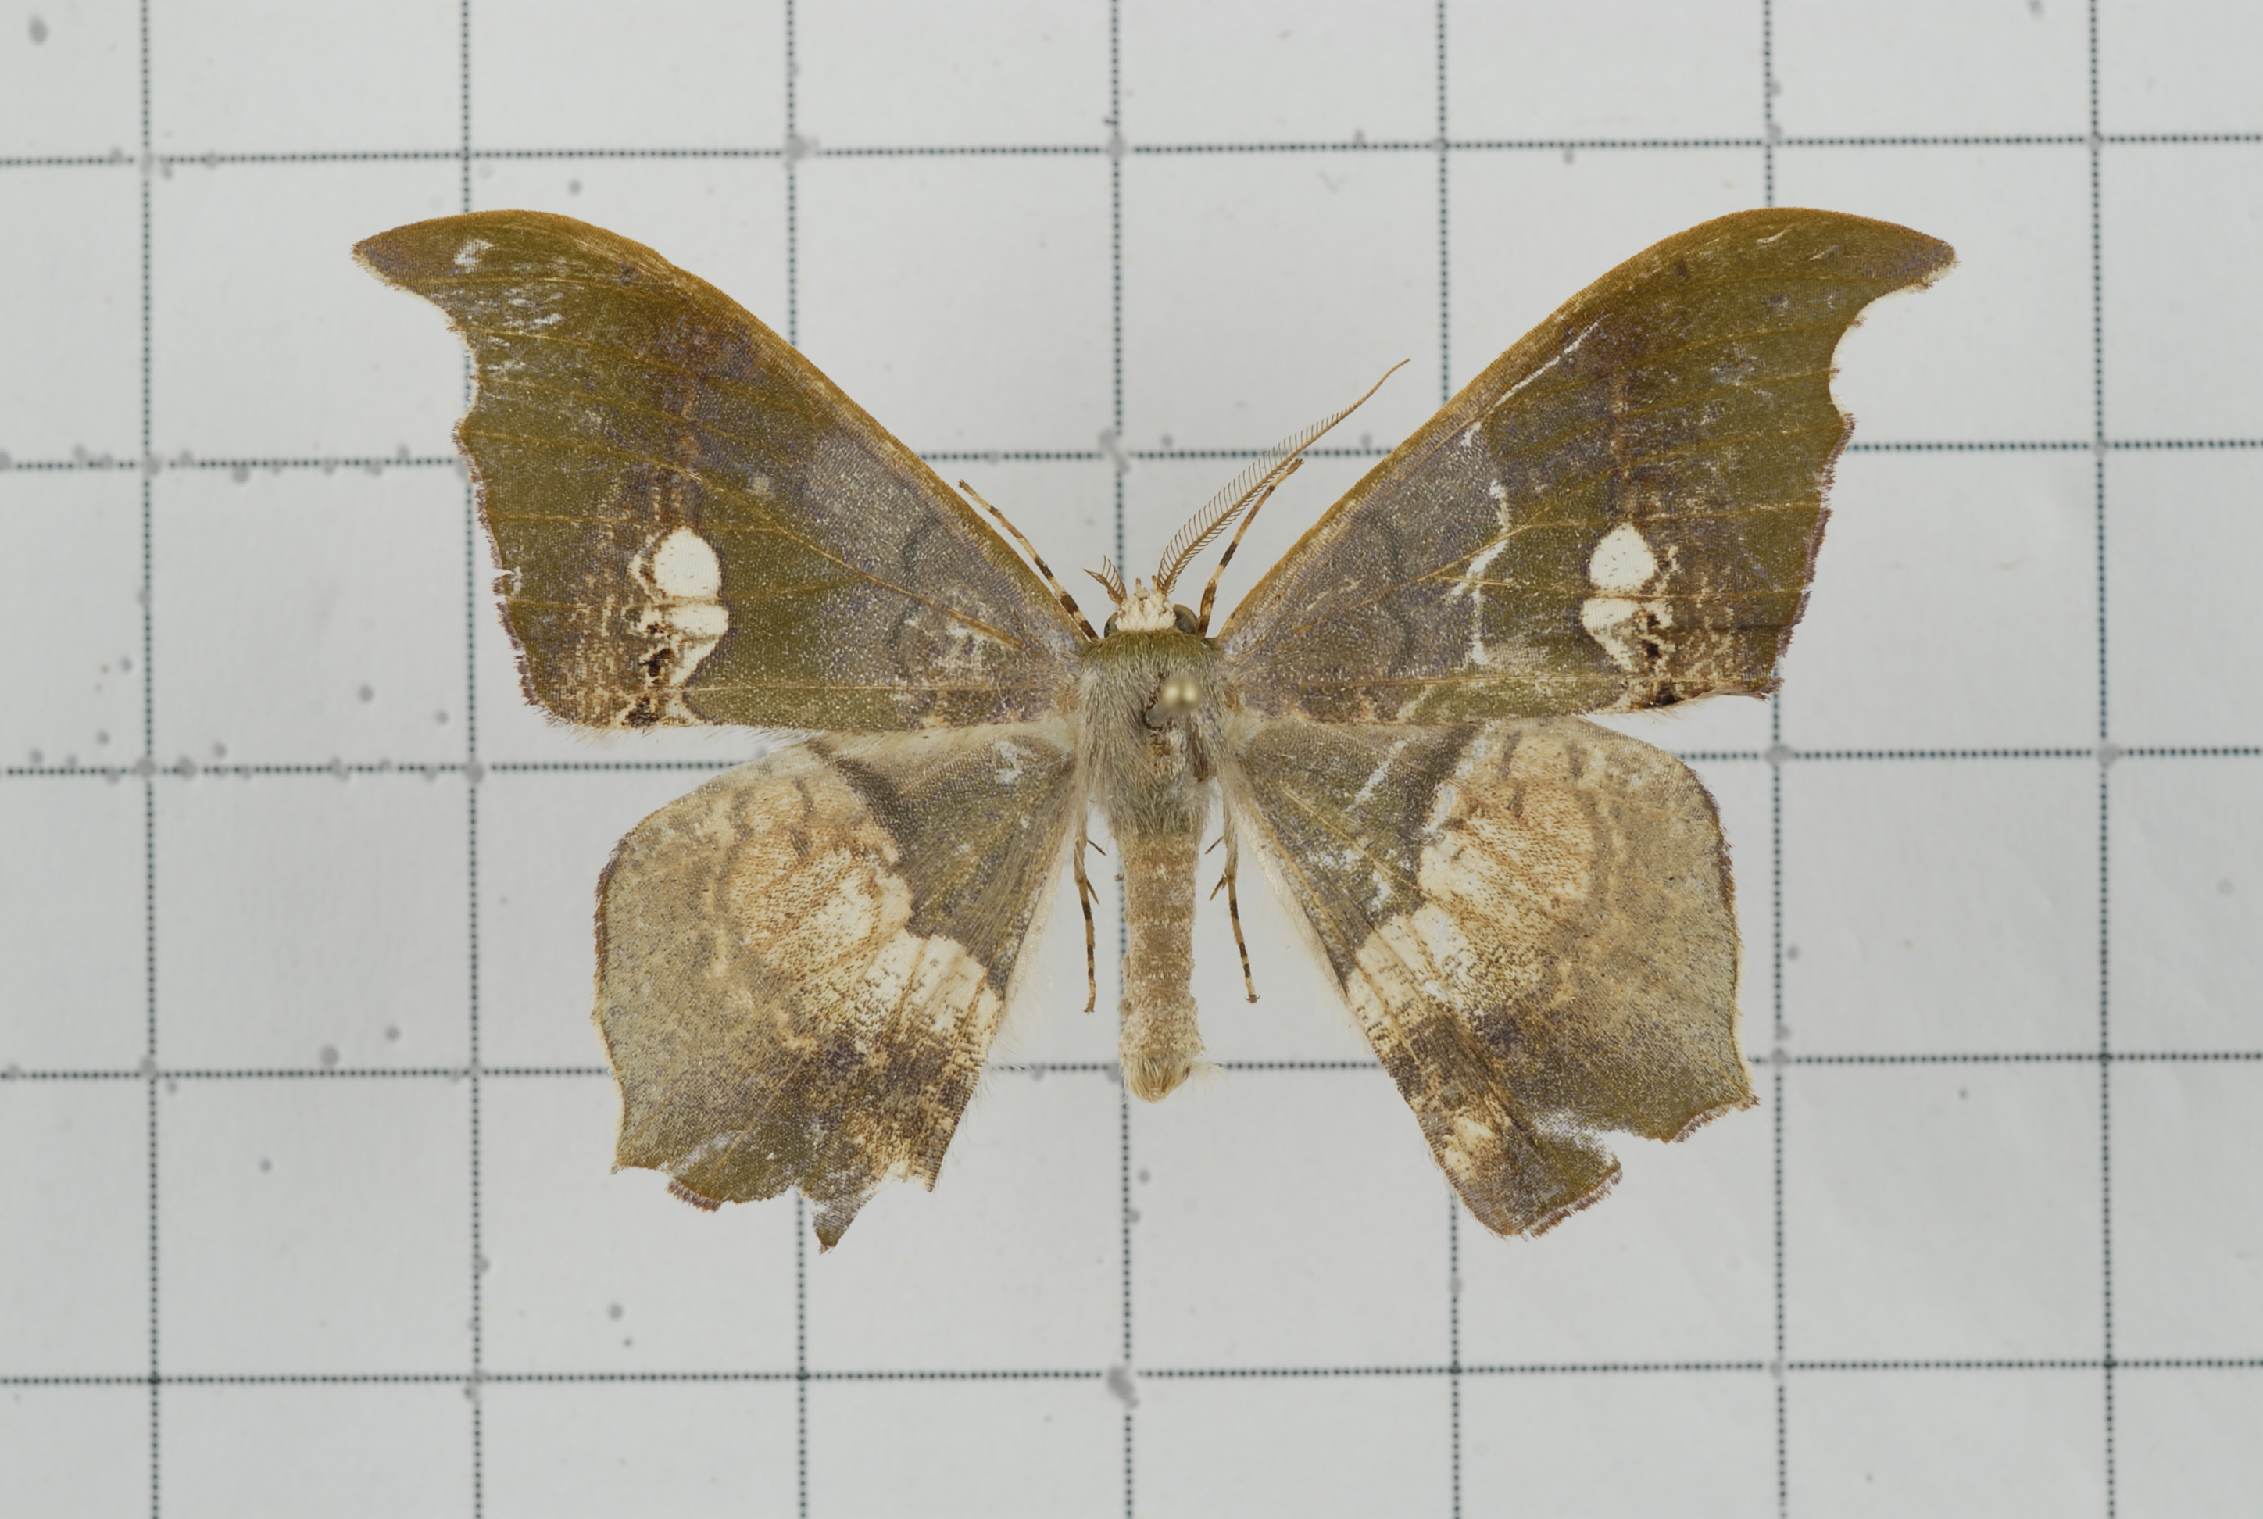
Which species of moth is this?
Timandromorpha discolor
